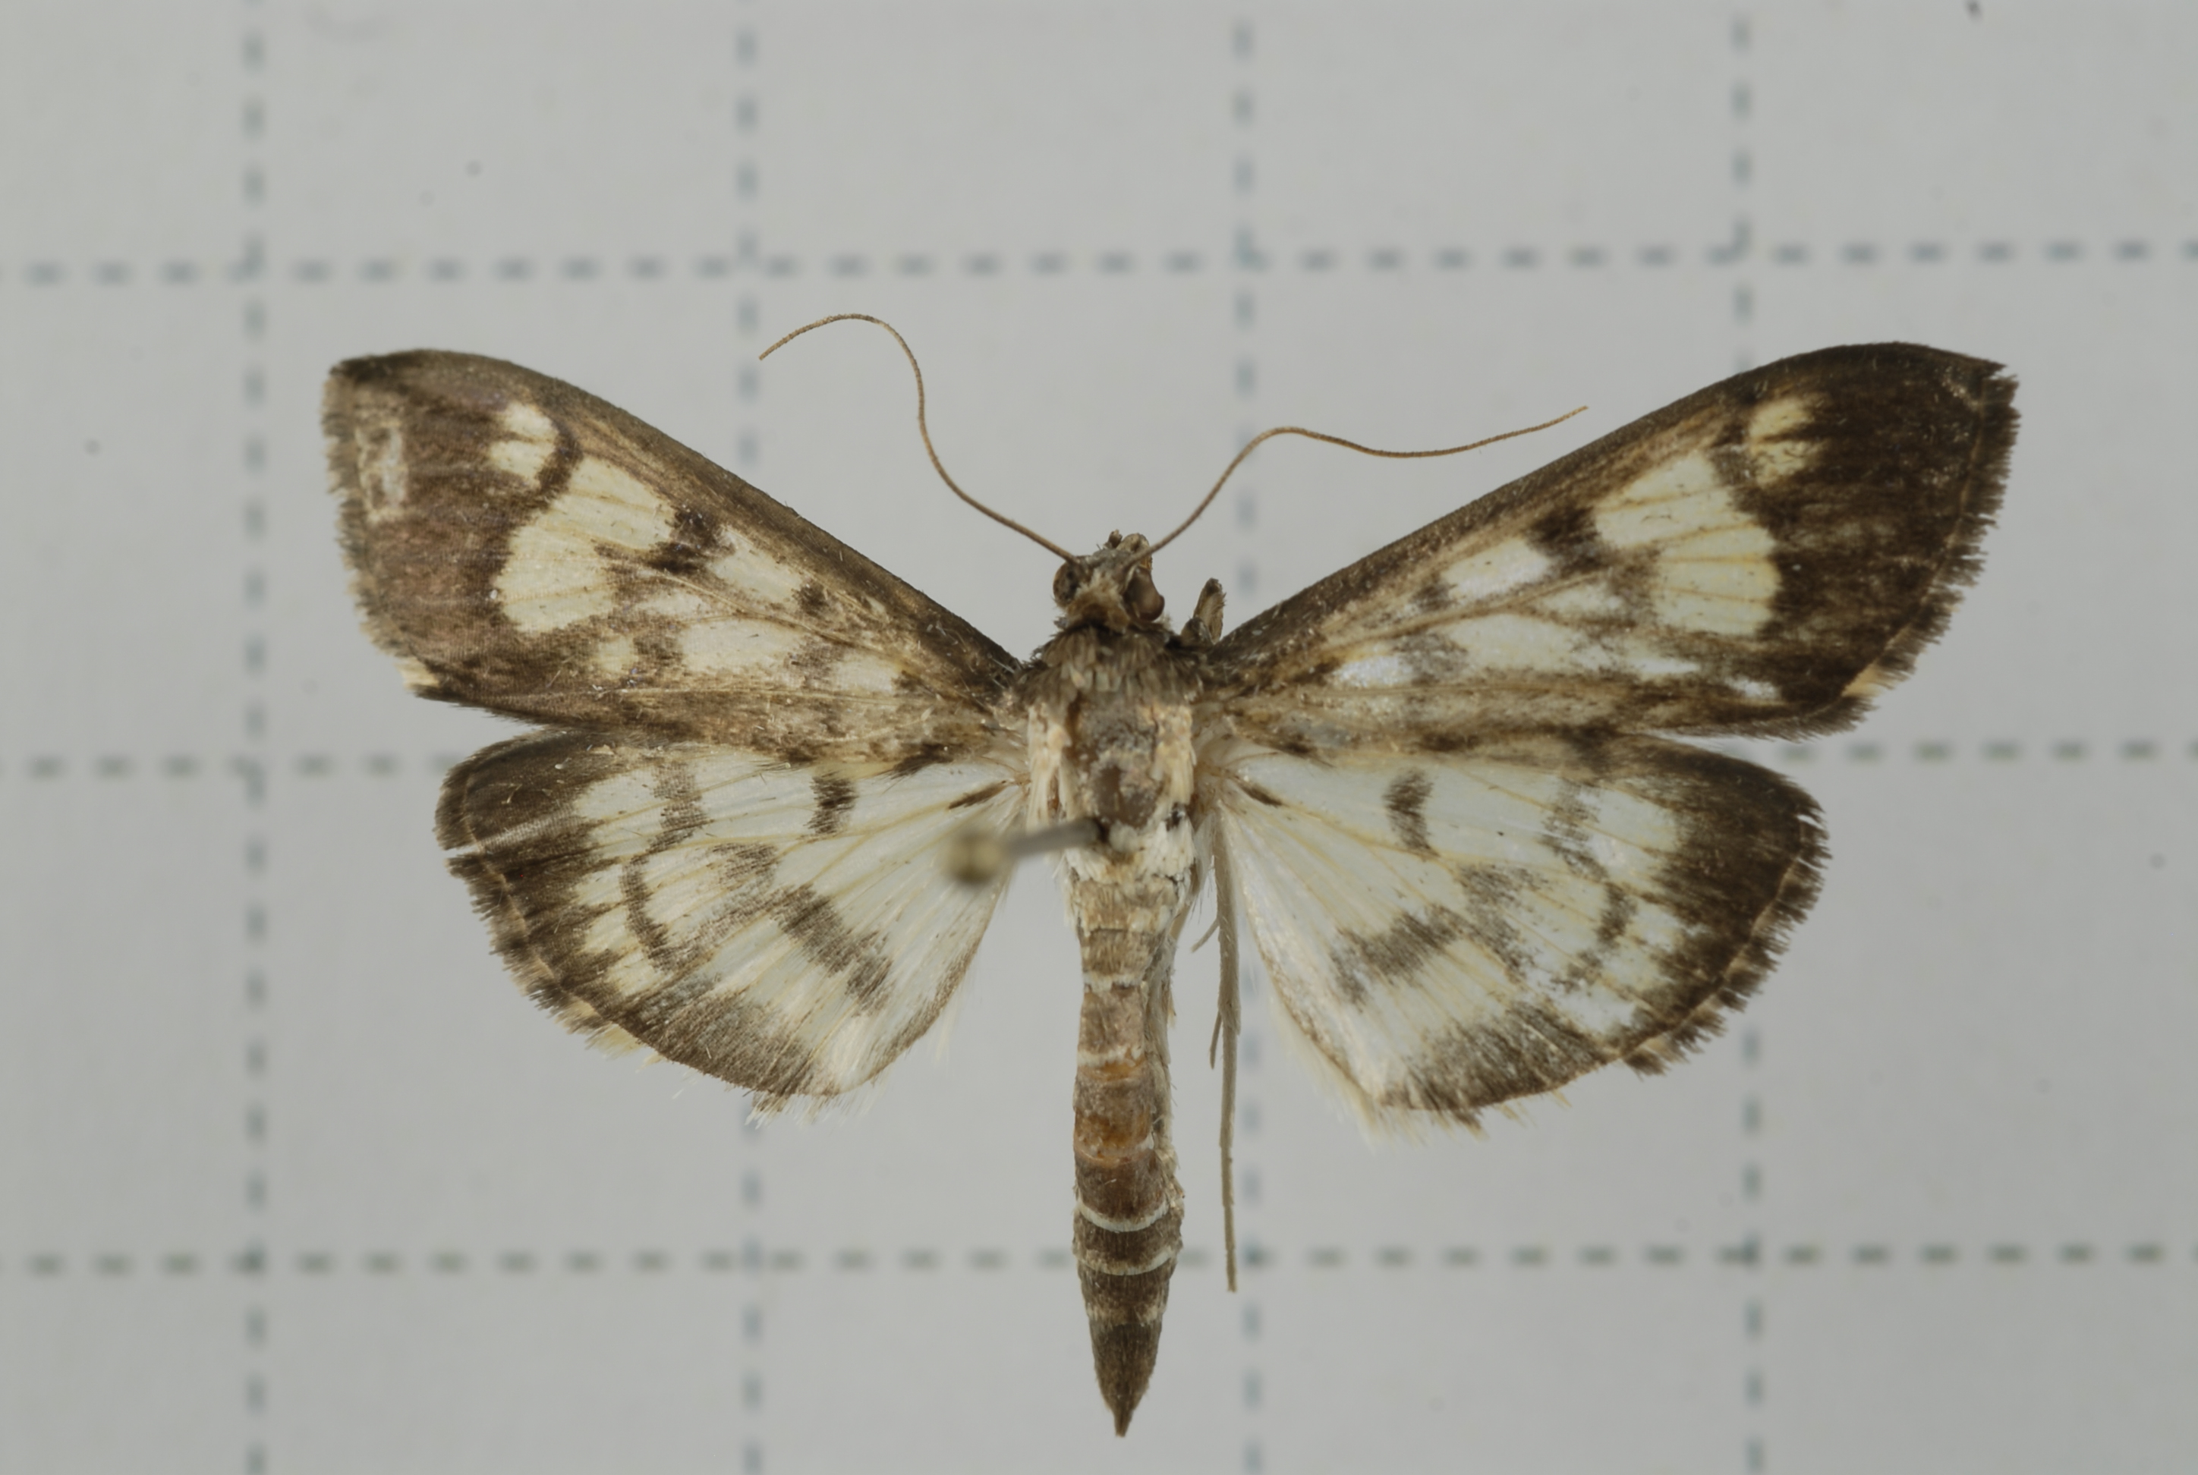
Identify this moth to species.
Syllepte taiwanalis
